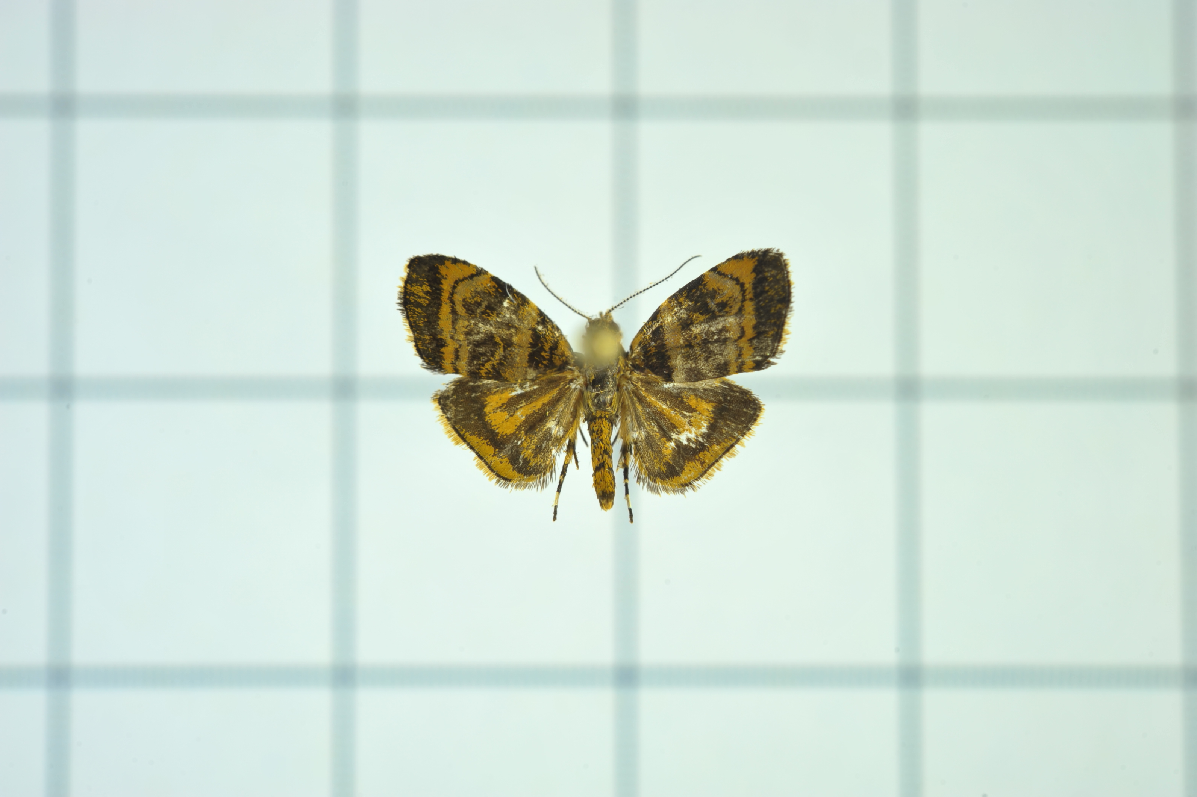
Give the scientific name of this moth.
Choreutis amethystodes
